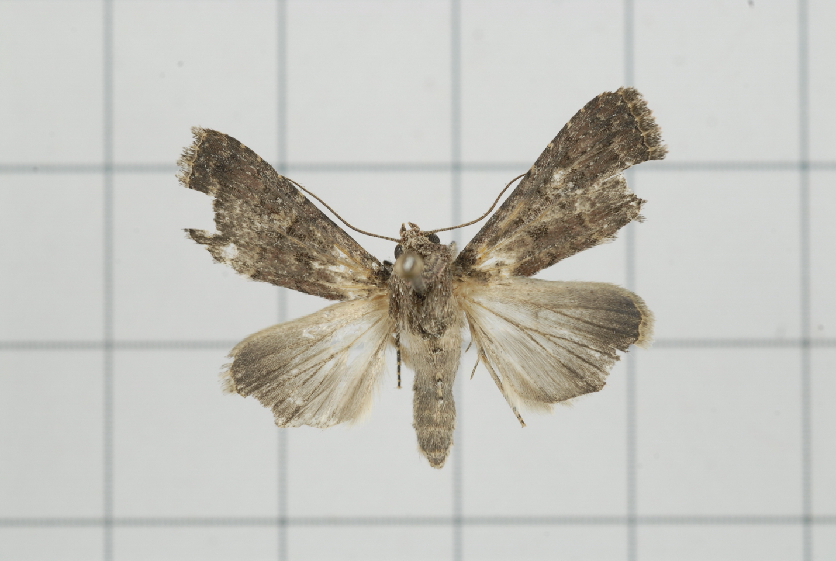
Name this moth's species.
Condica serva
